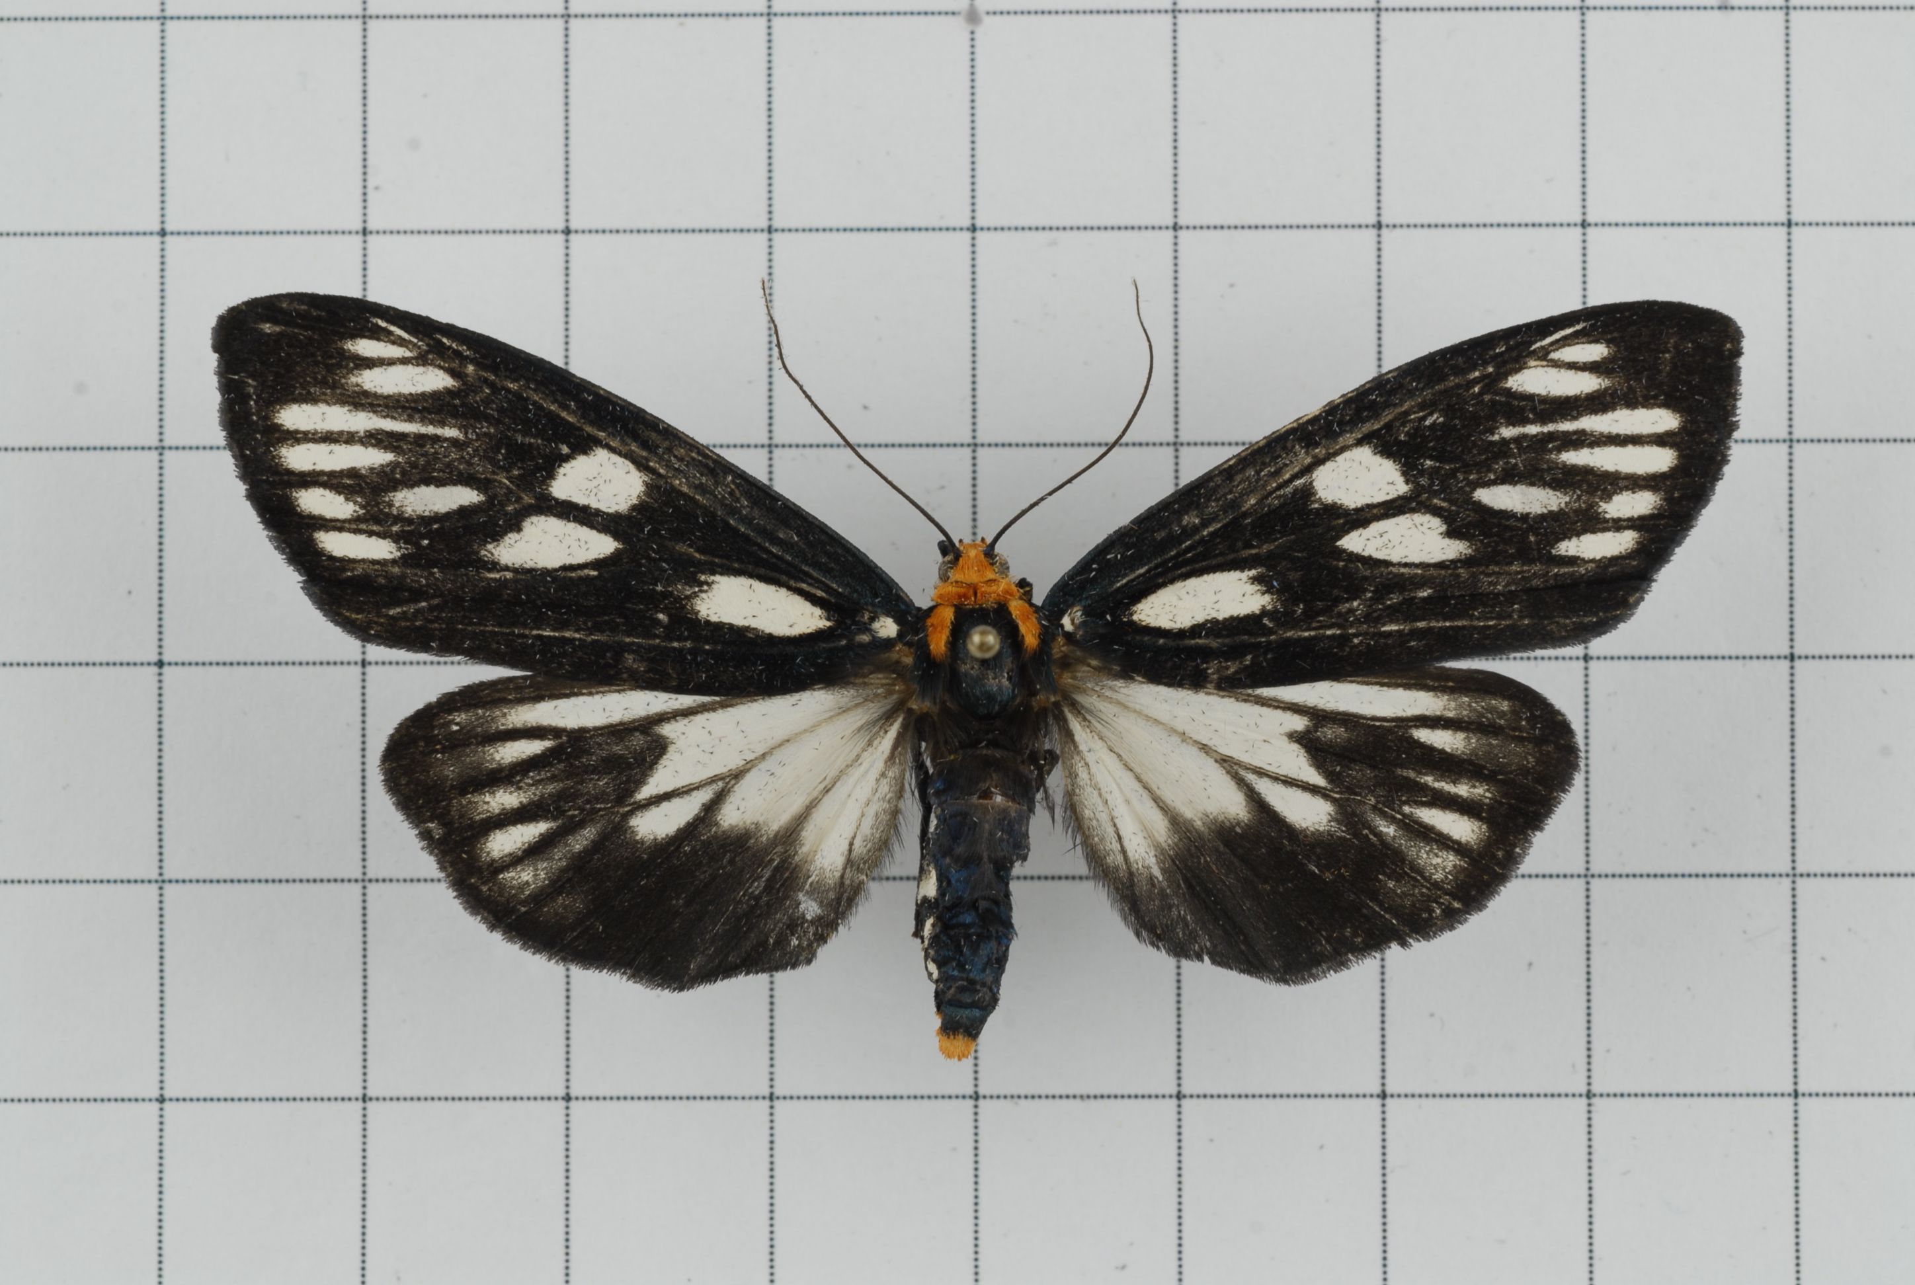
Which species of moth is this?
Macrobrochis gigas
